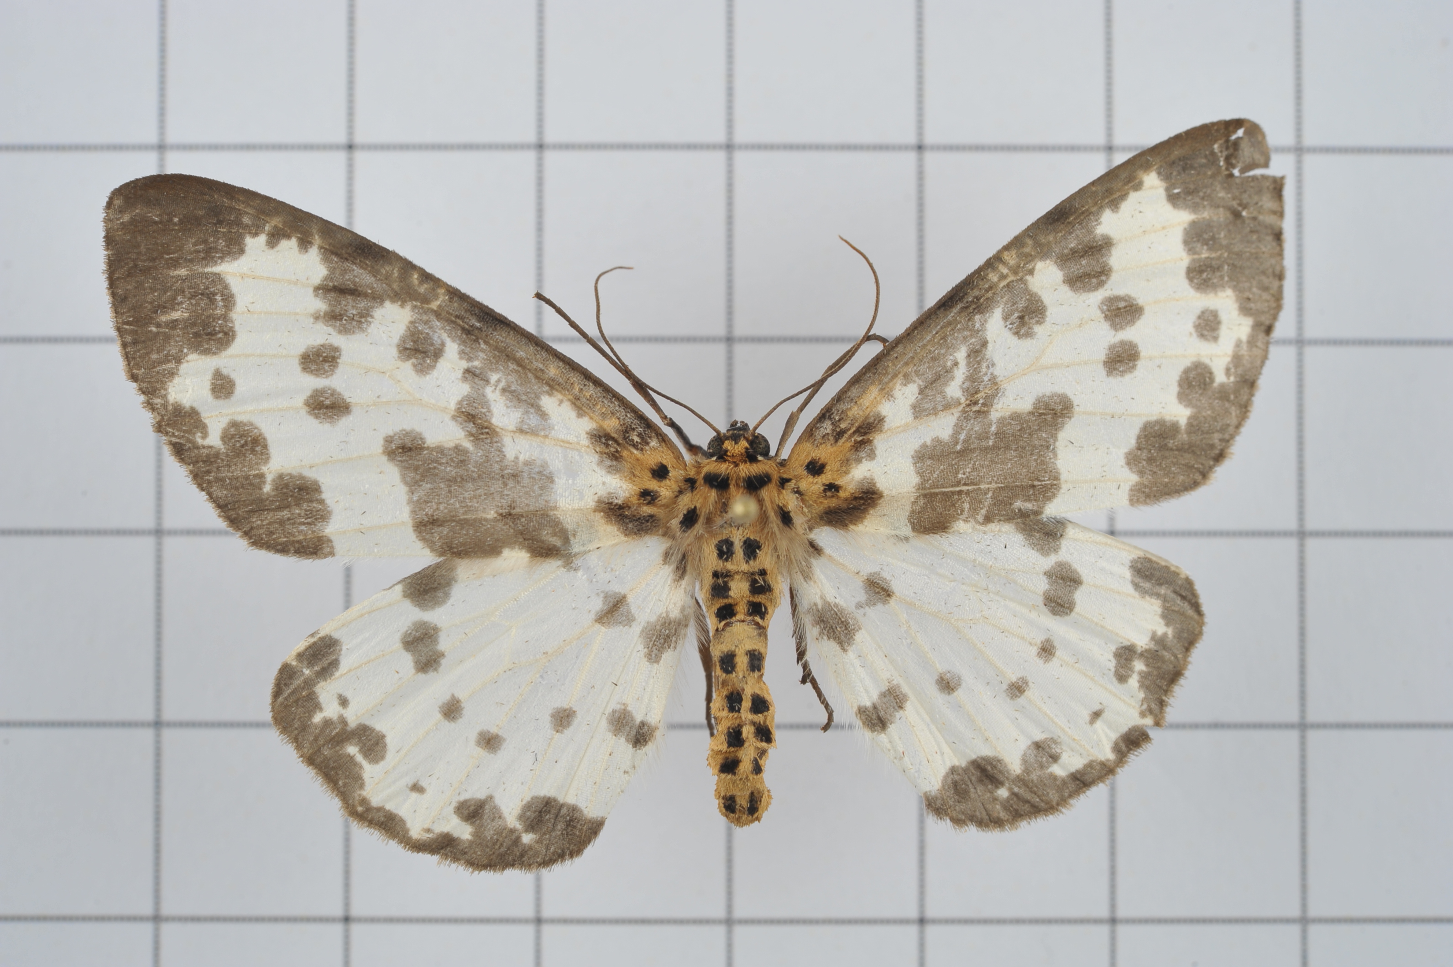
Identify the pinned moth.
Percnia longitermen
